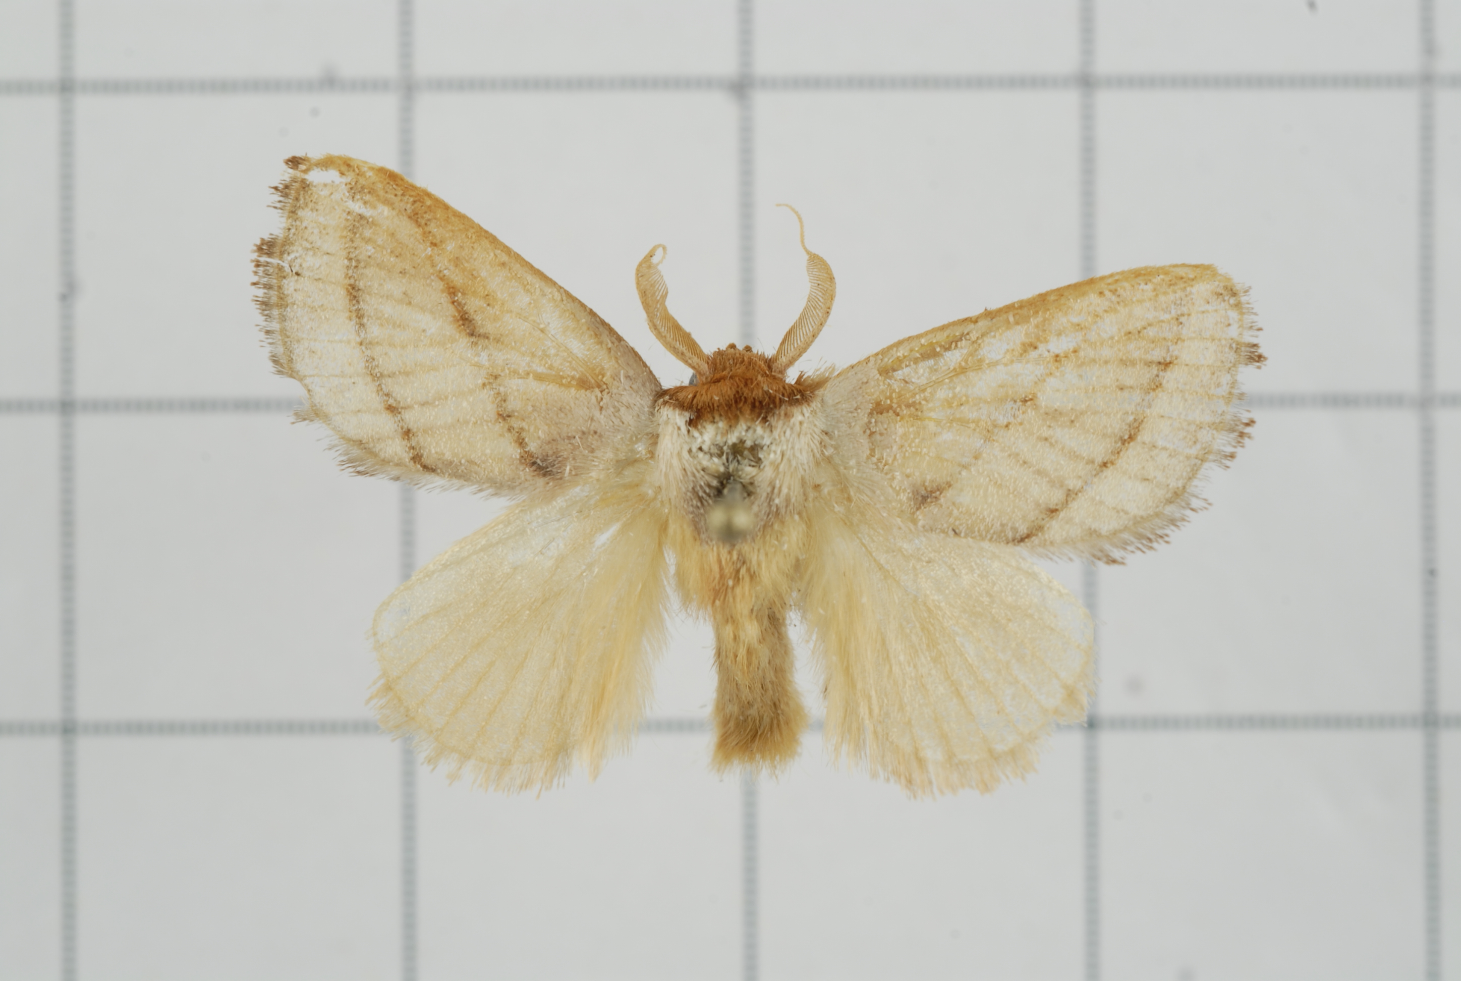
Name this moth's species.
Cania heppneri
